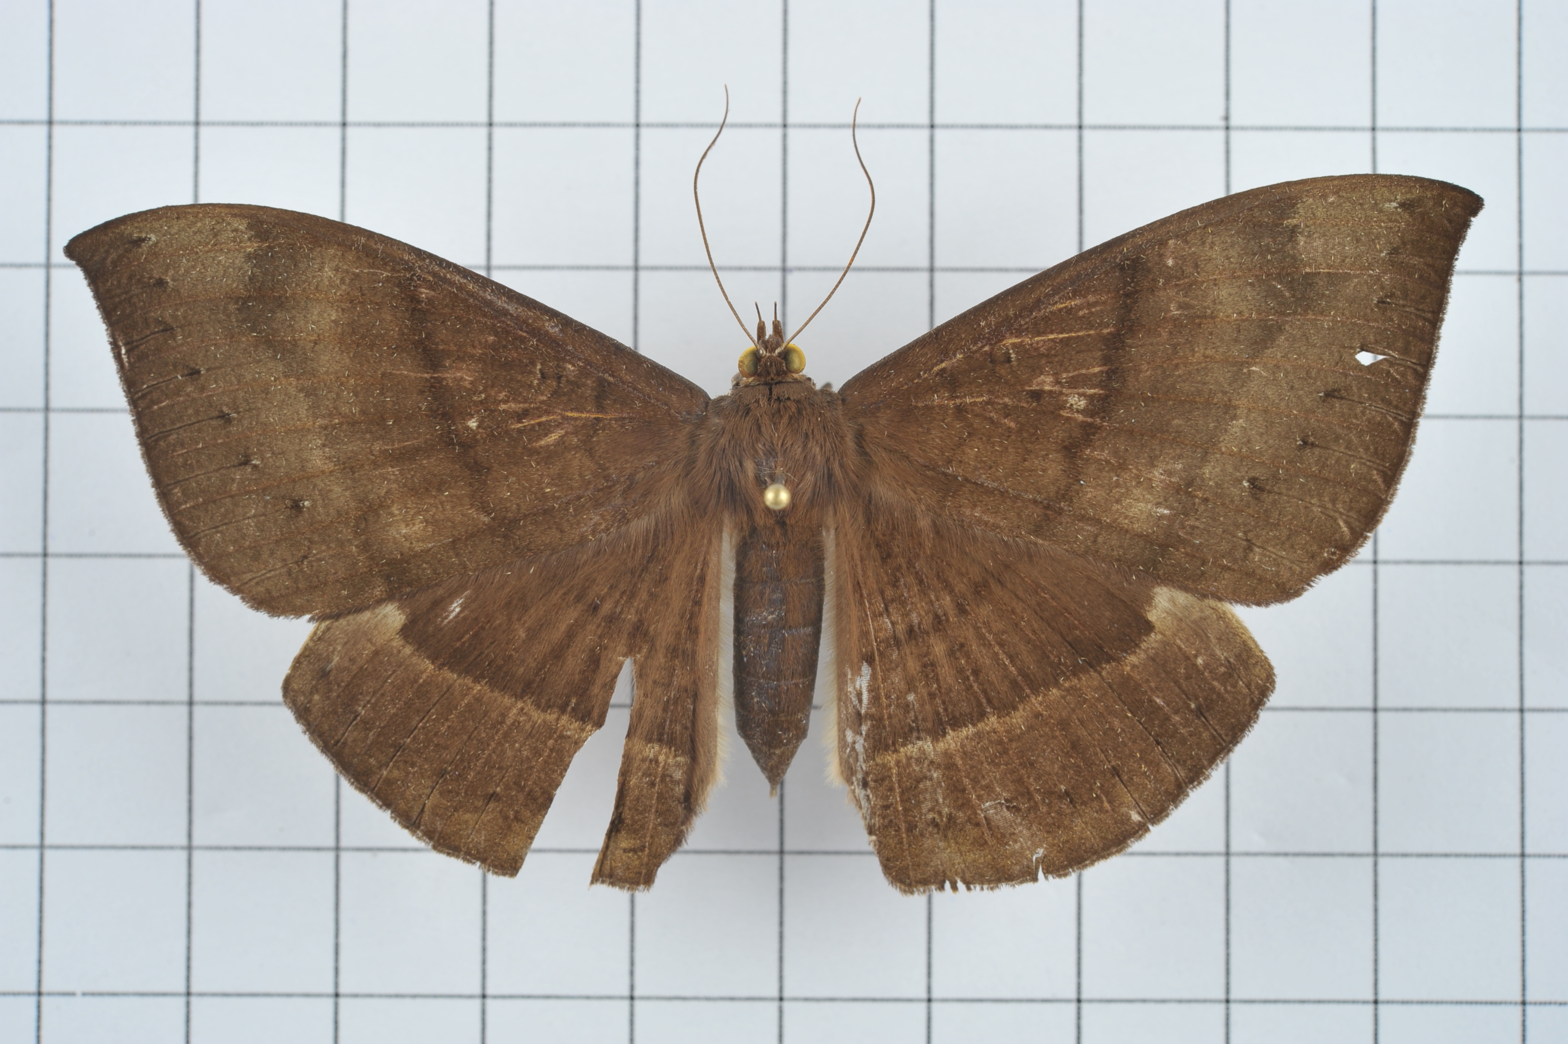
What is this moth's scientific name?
Lygniodes hypoleuca
